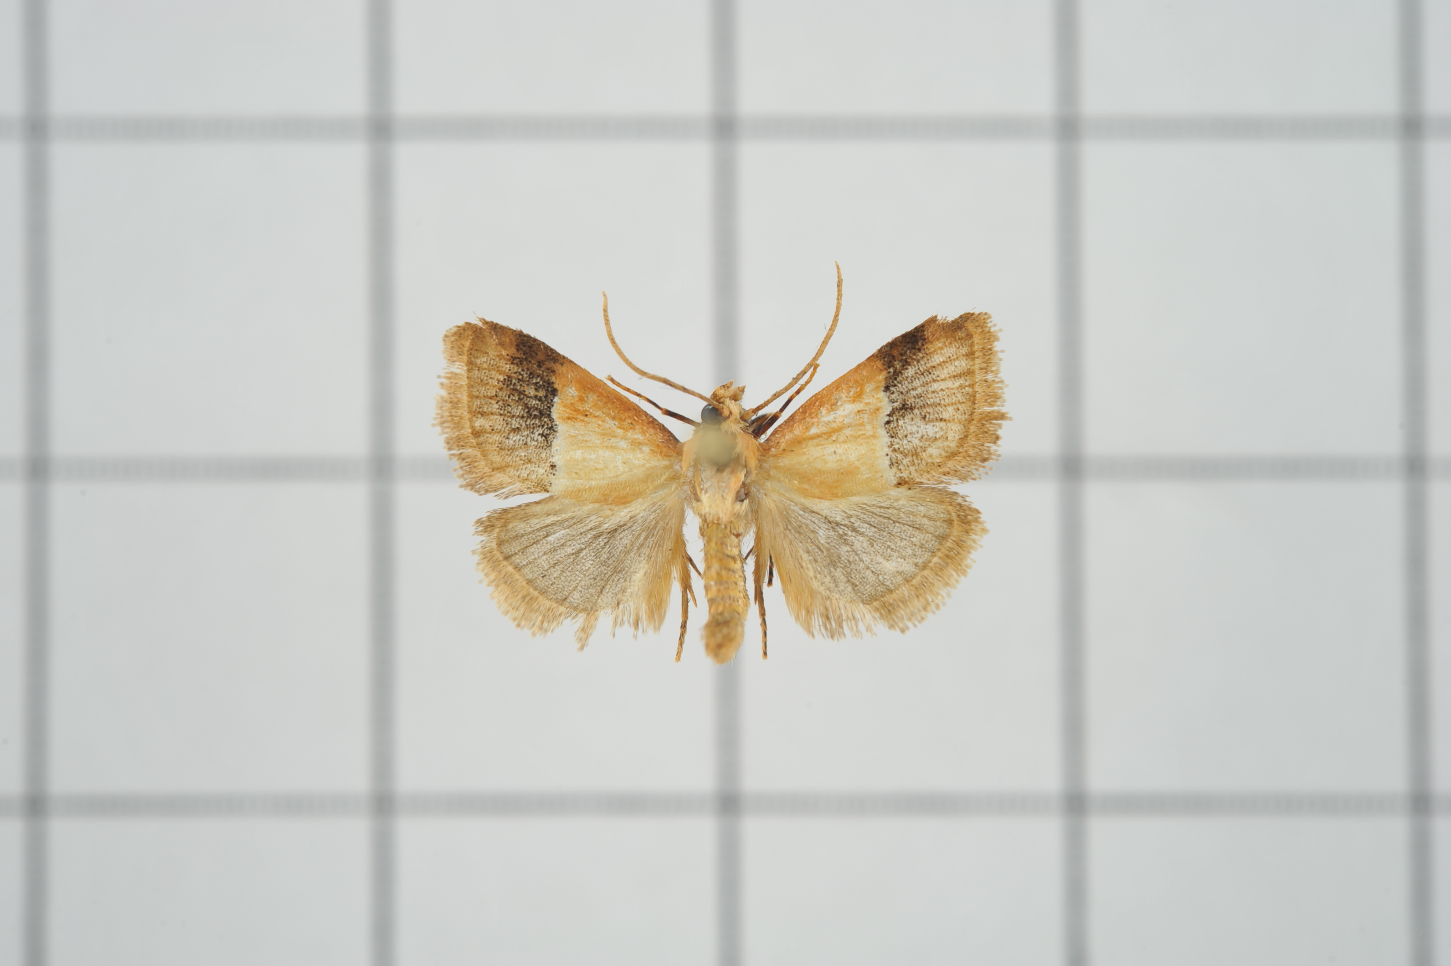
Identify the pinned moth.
Trichogyia limacodiformis
